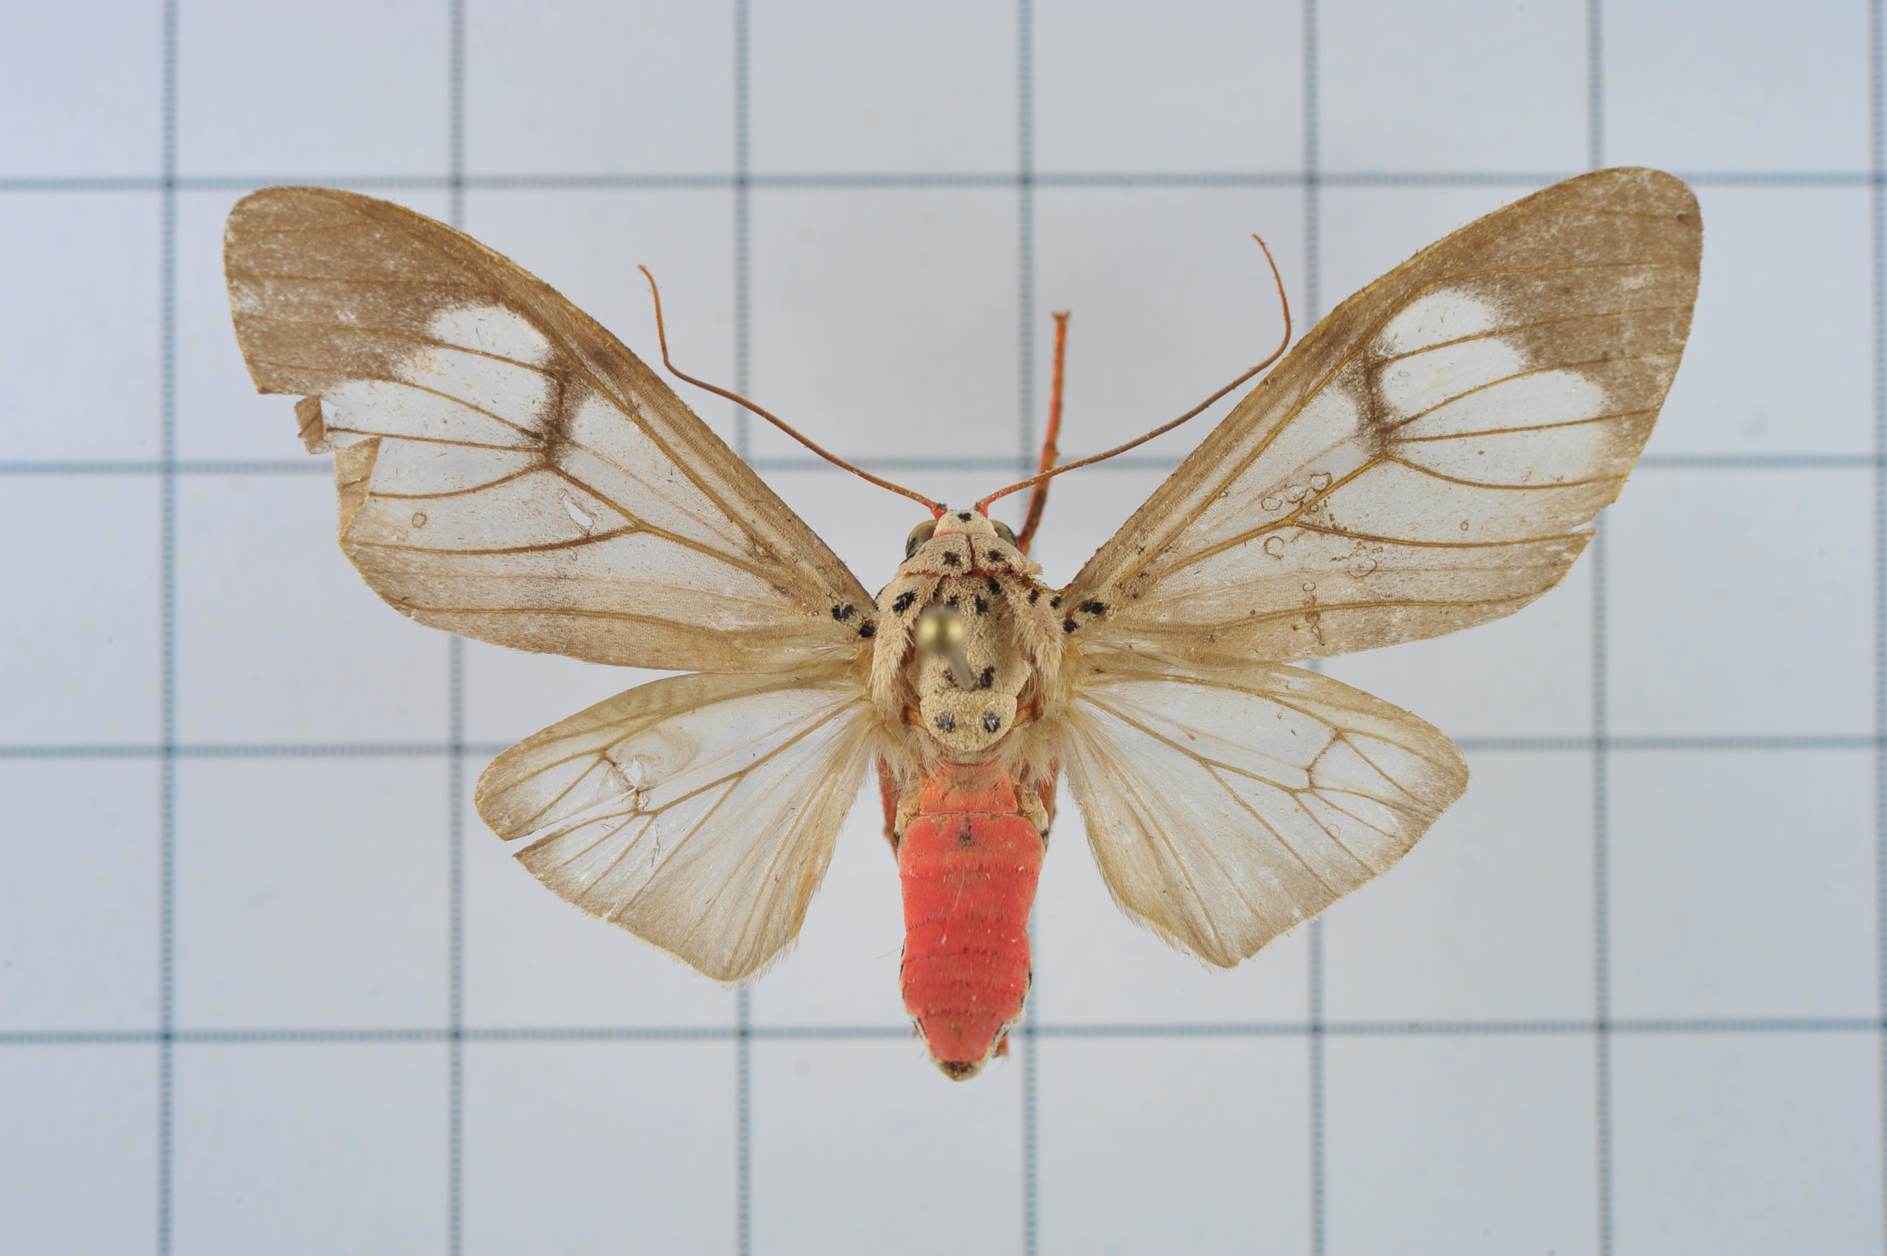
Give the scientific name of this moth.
Amerila astreus
